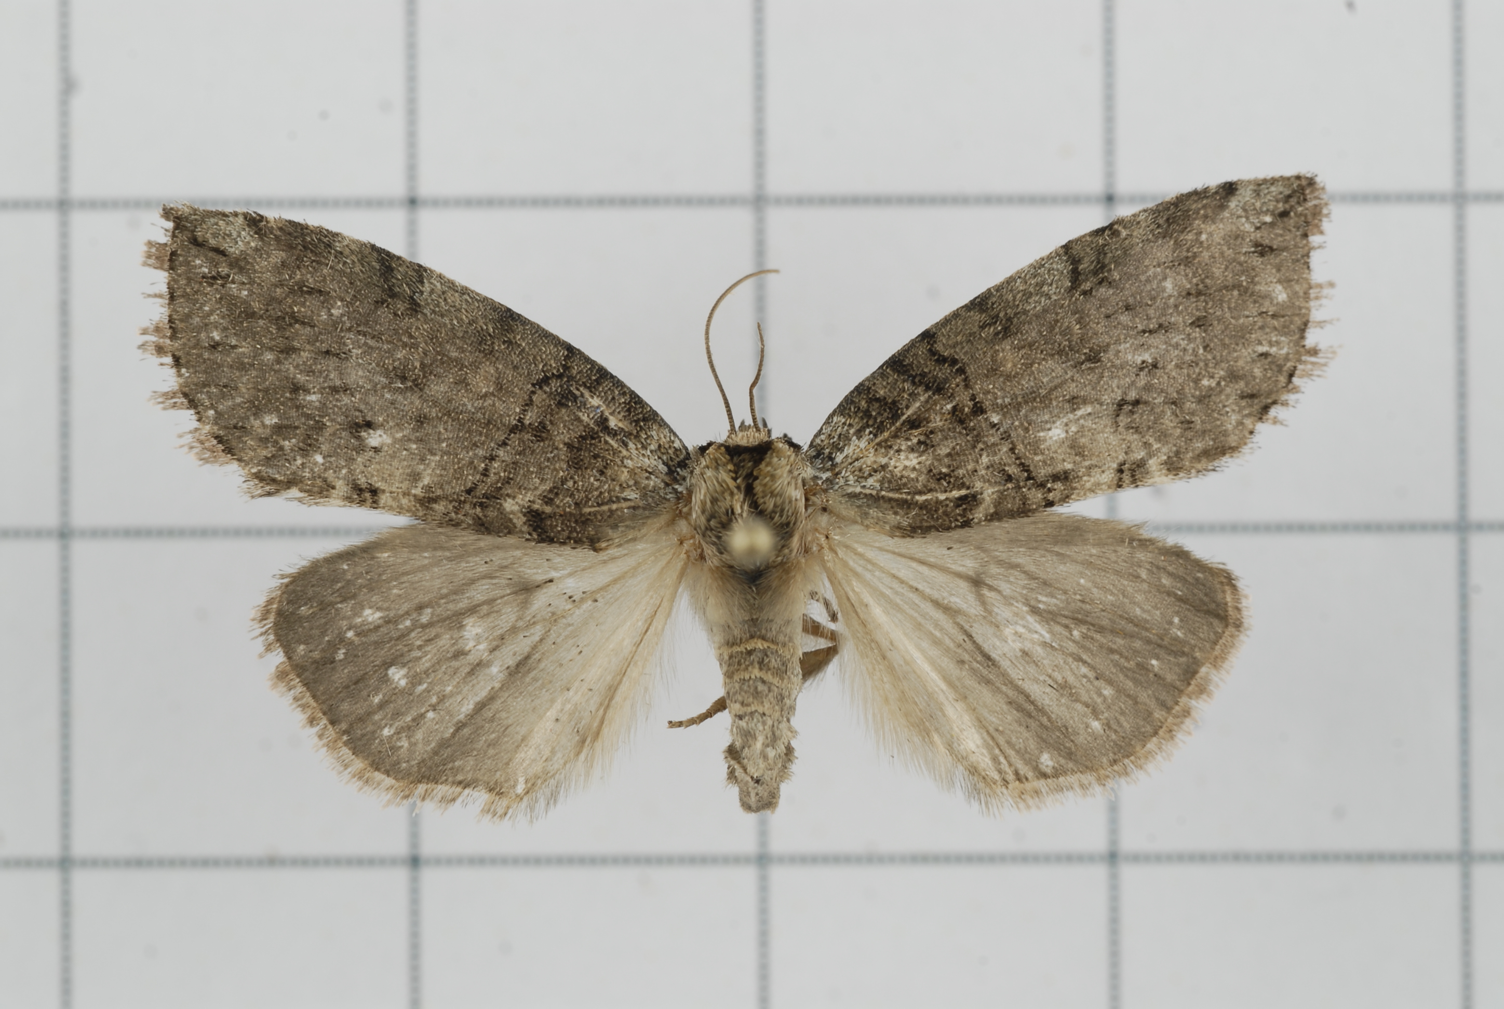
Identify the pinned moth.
Horipsestis mushana mushana
